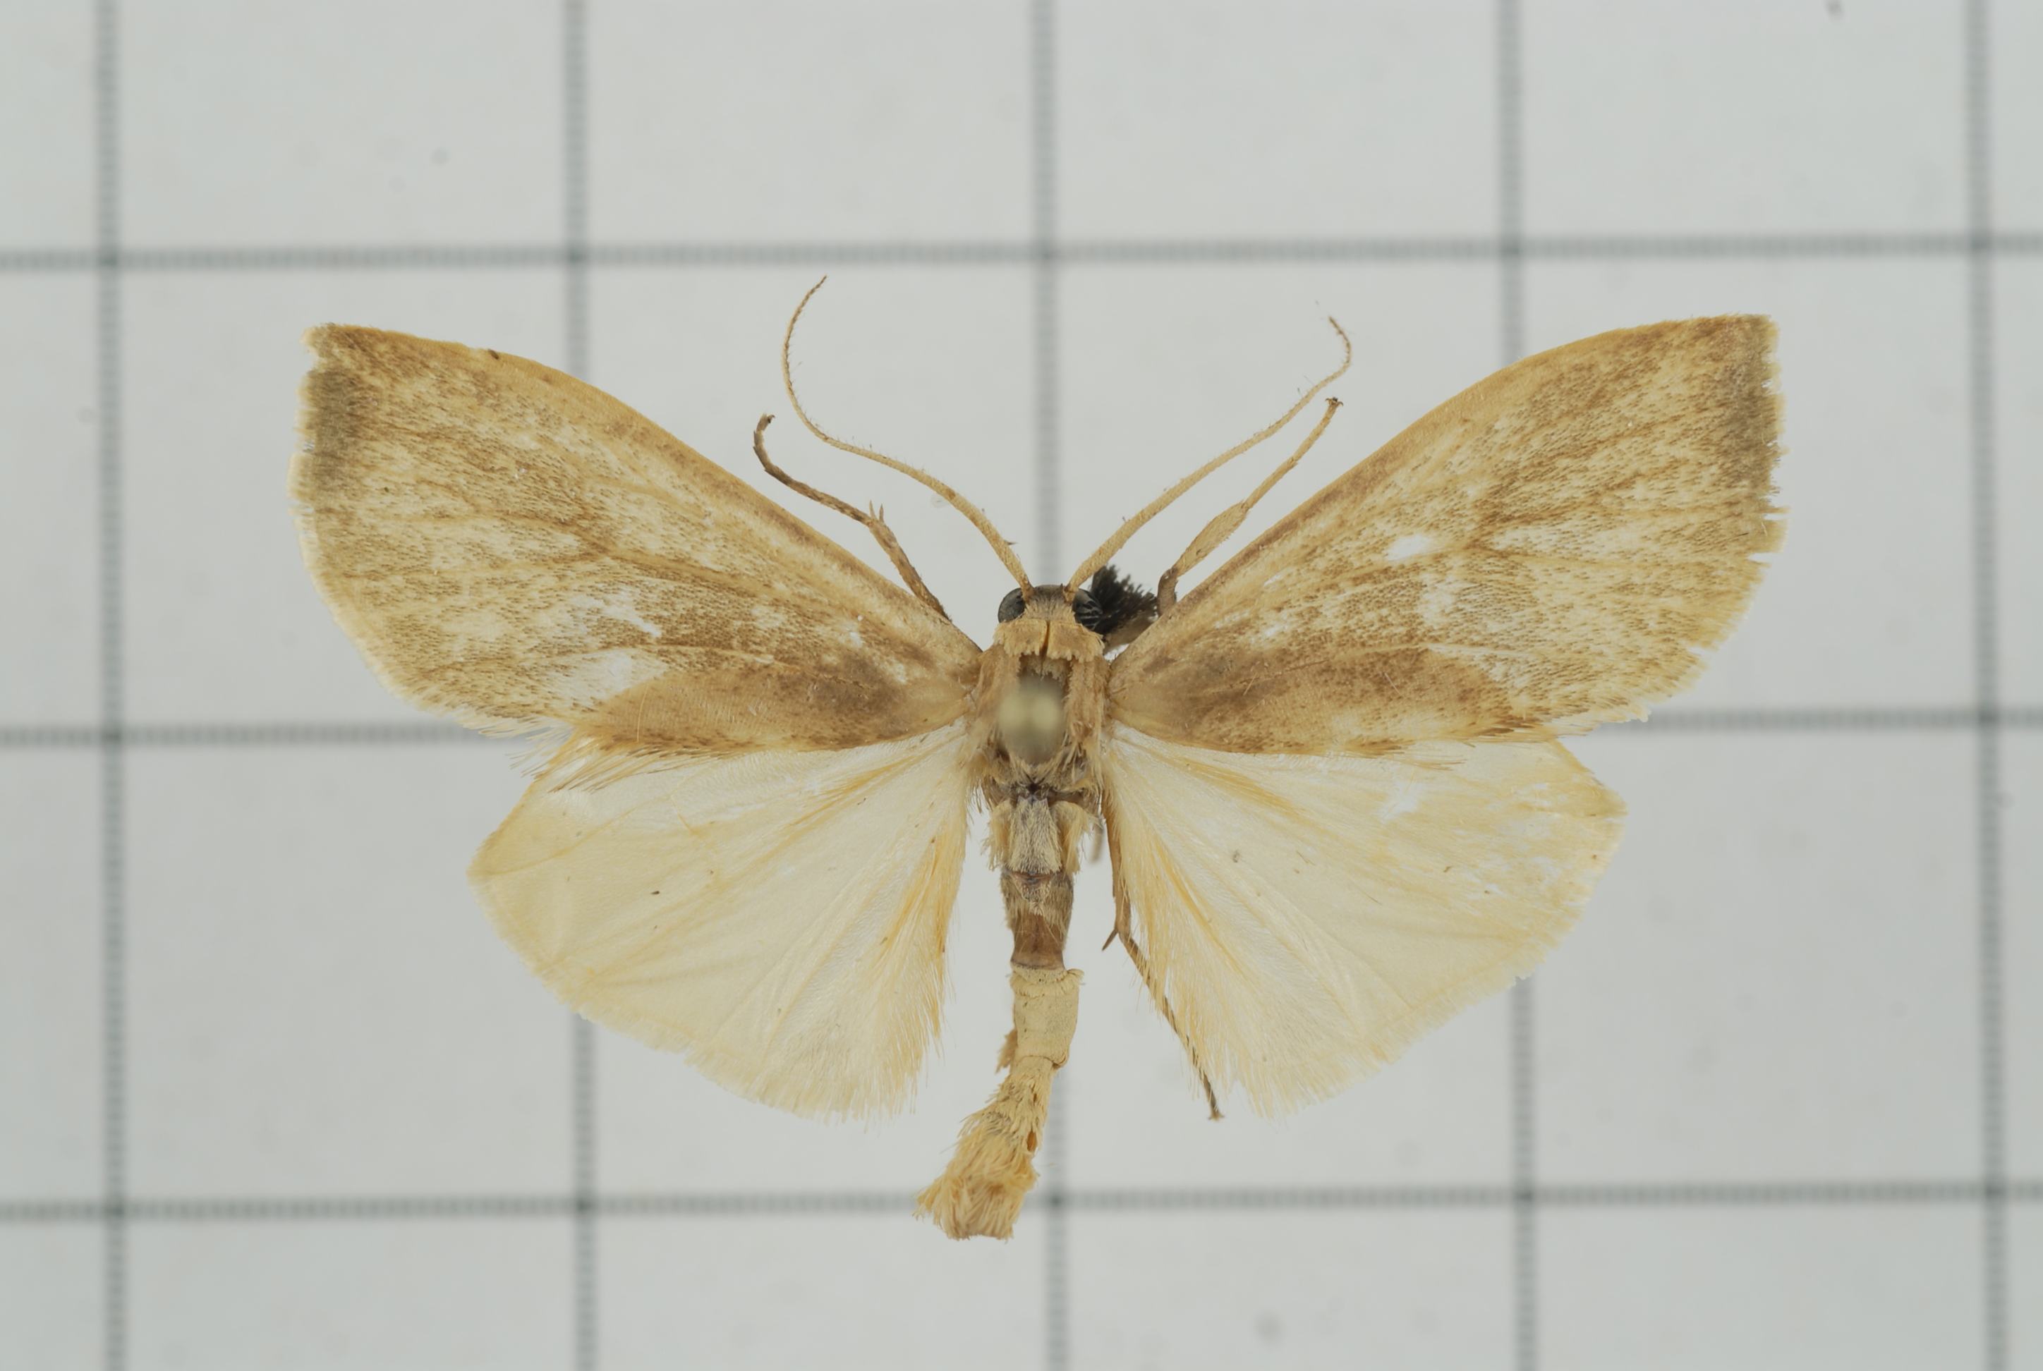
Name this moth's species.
Nishada formosibia
